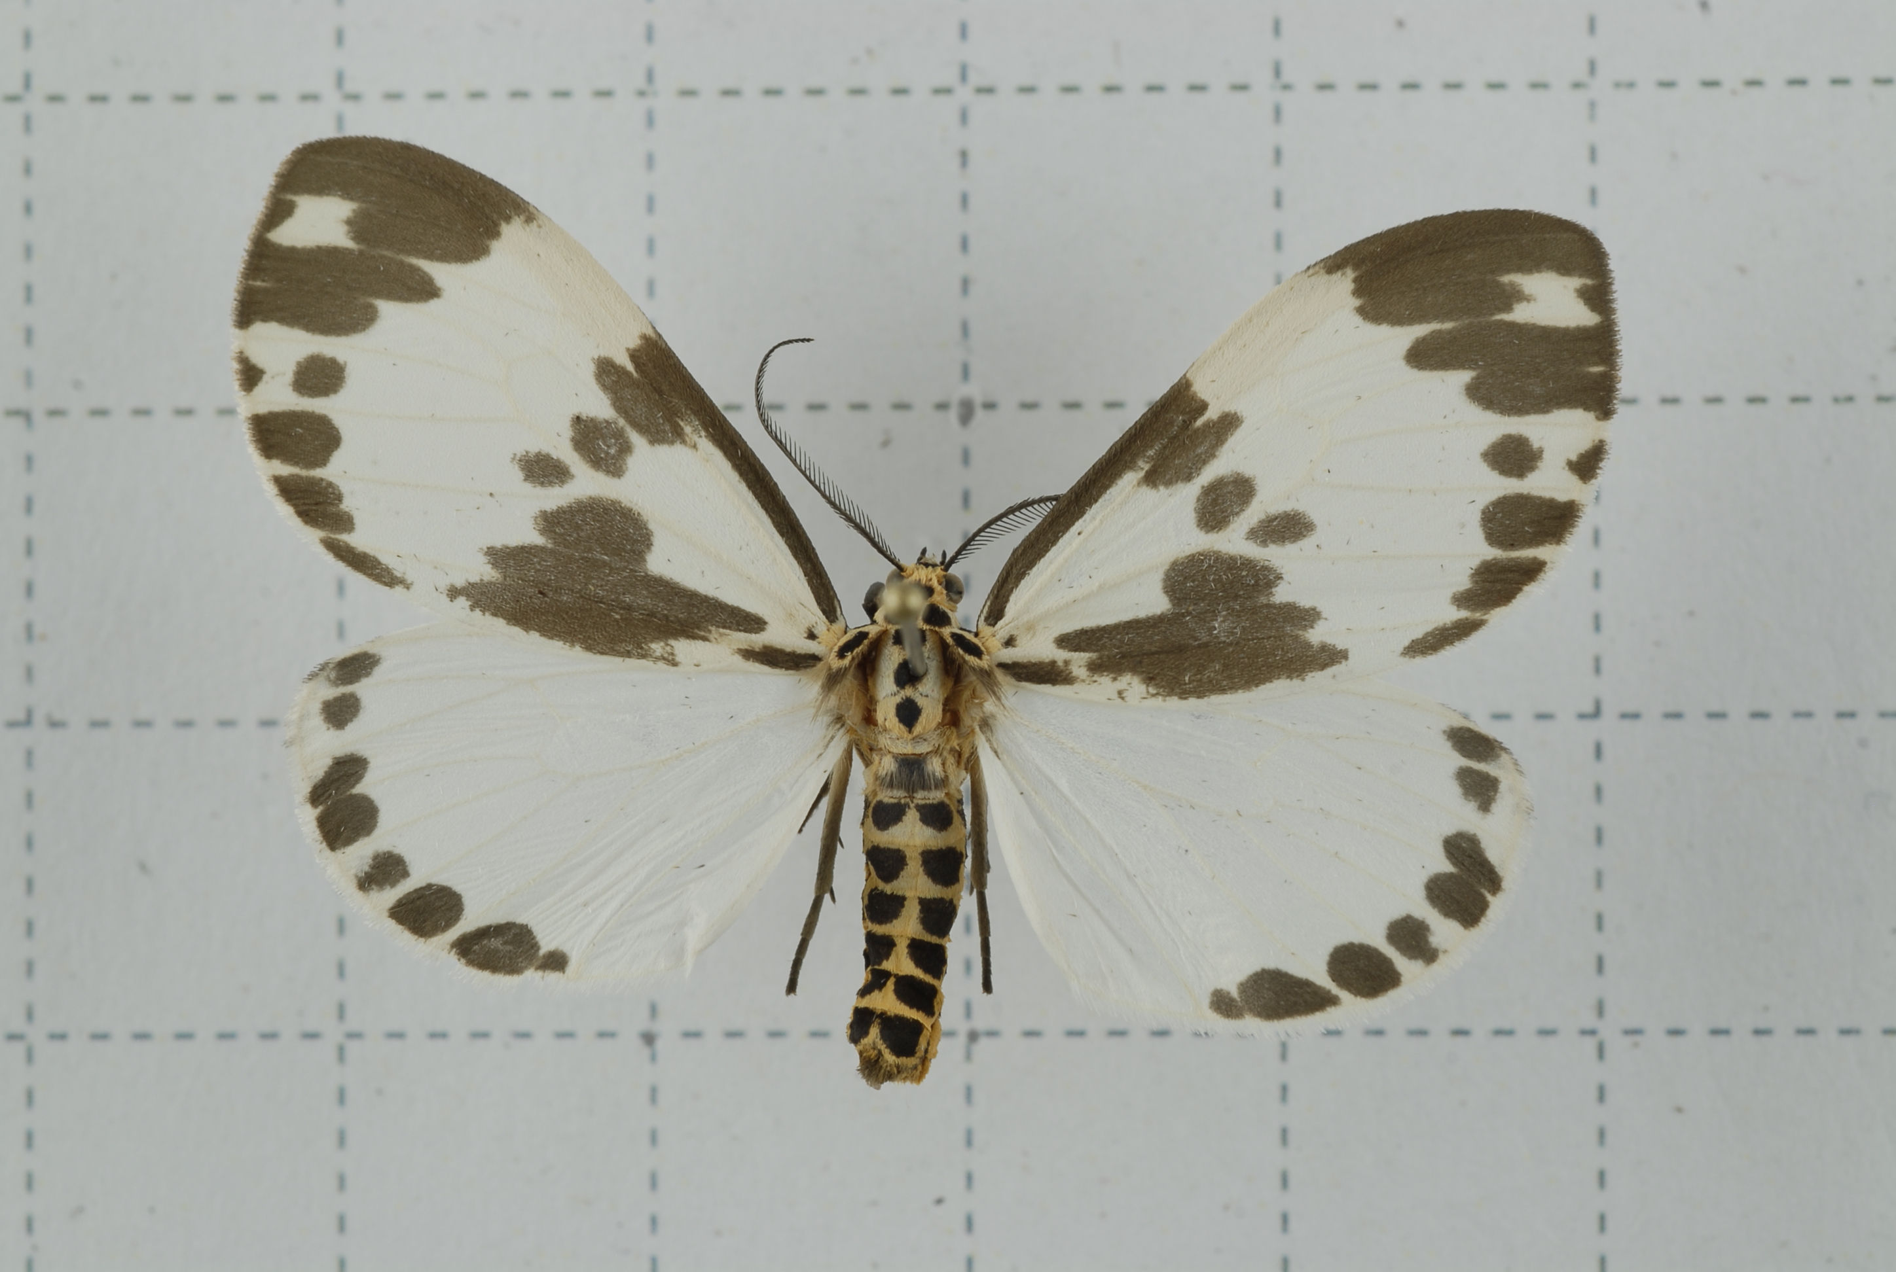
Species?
Nyctemera carissima formosana
